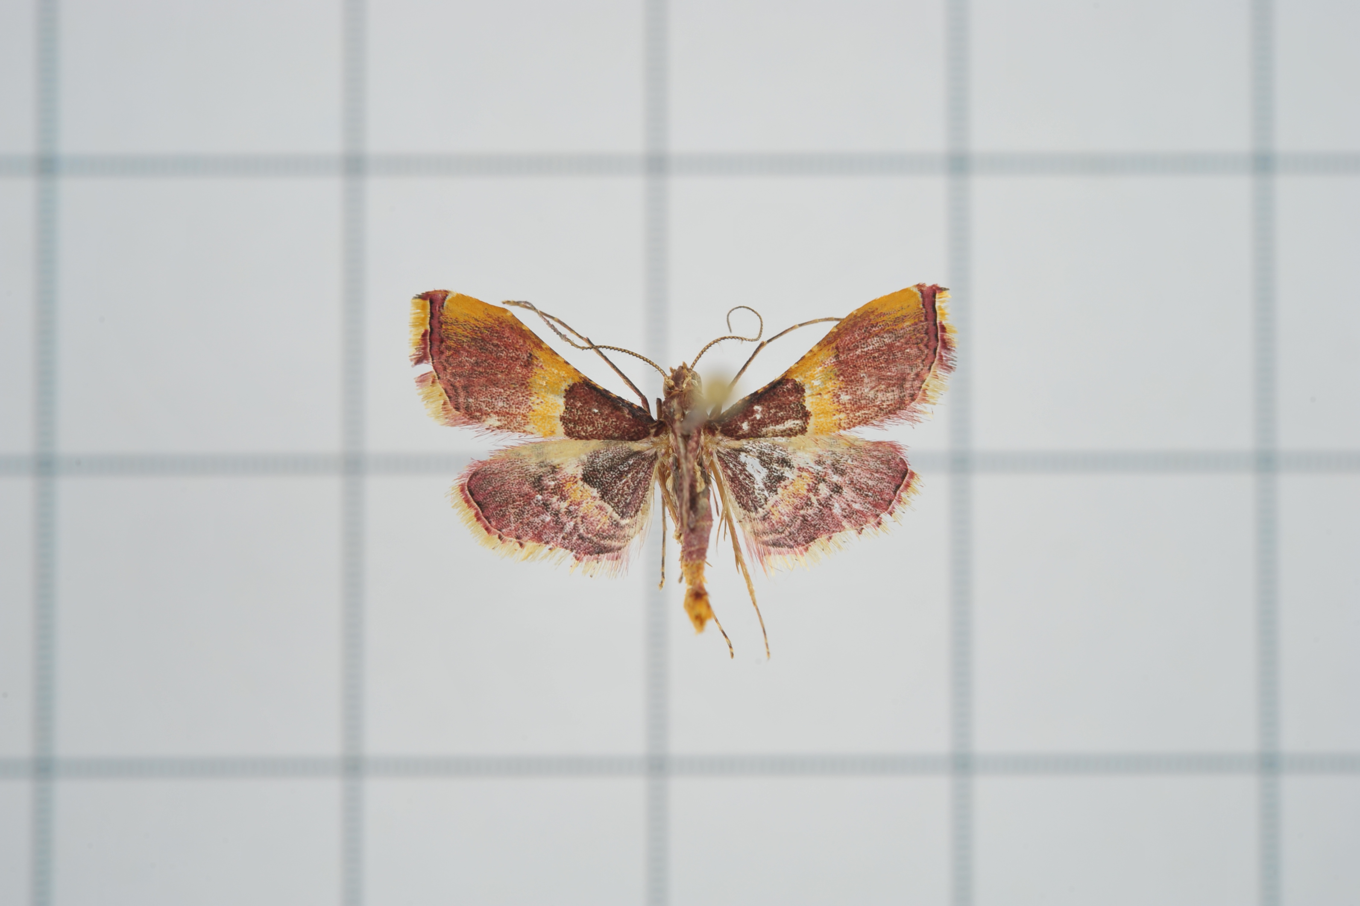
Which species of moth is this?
Endotricha mesenterialis
